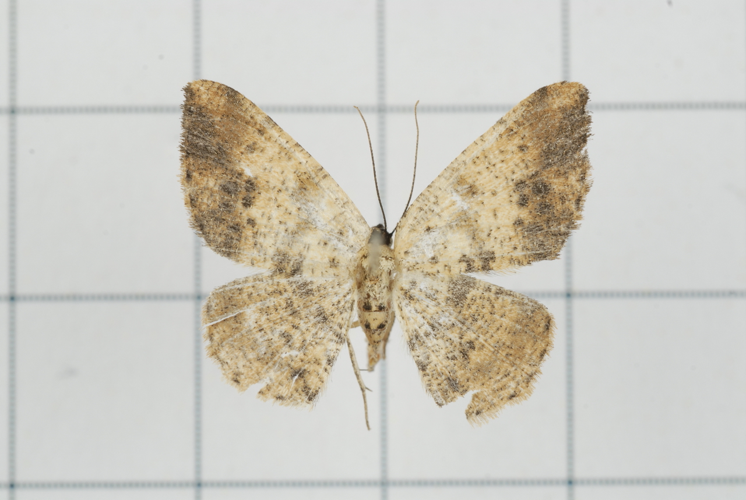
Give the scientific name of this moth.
Lophobates inchoata
